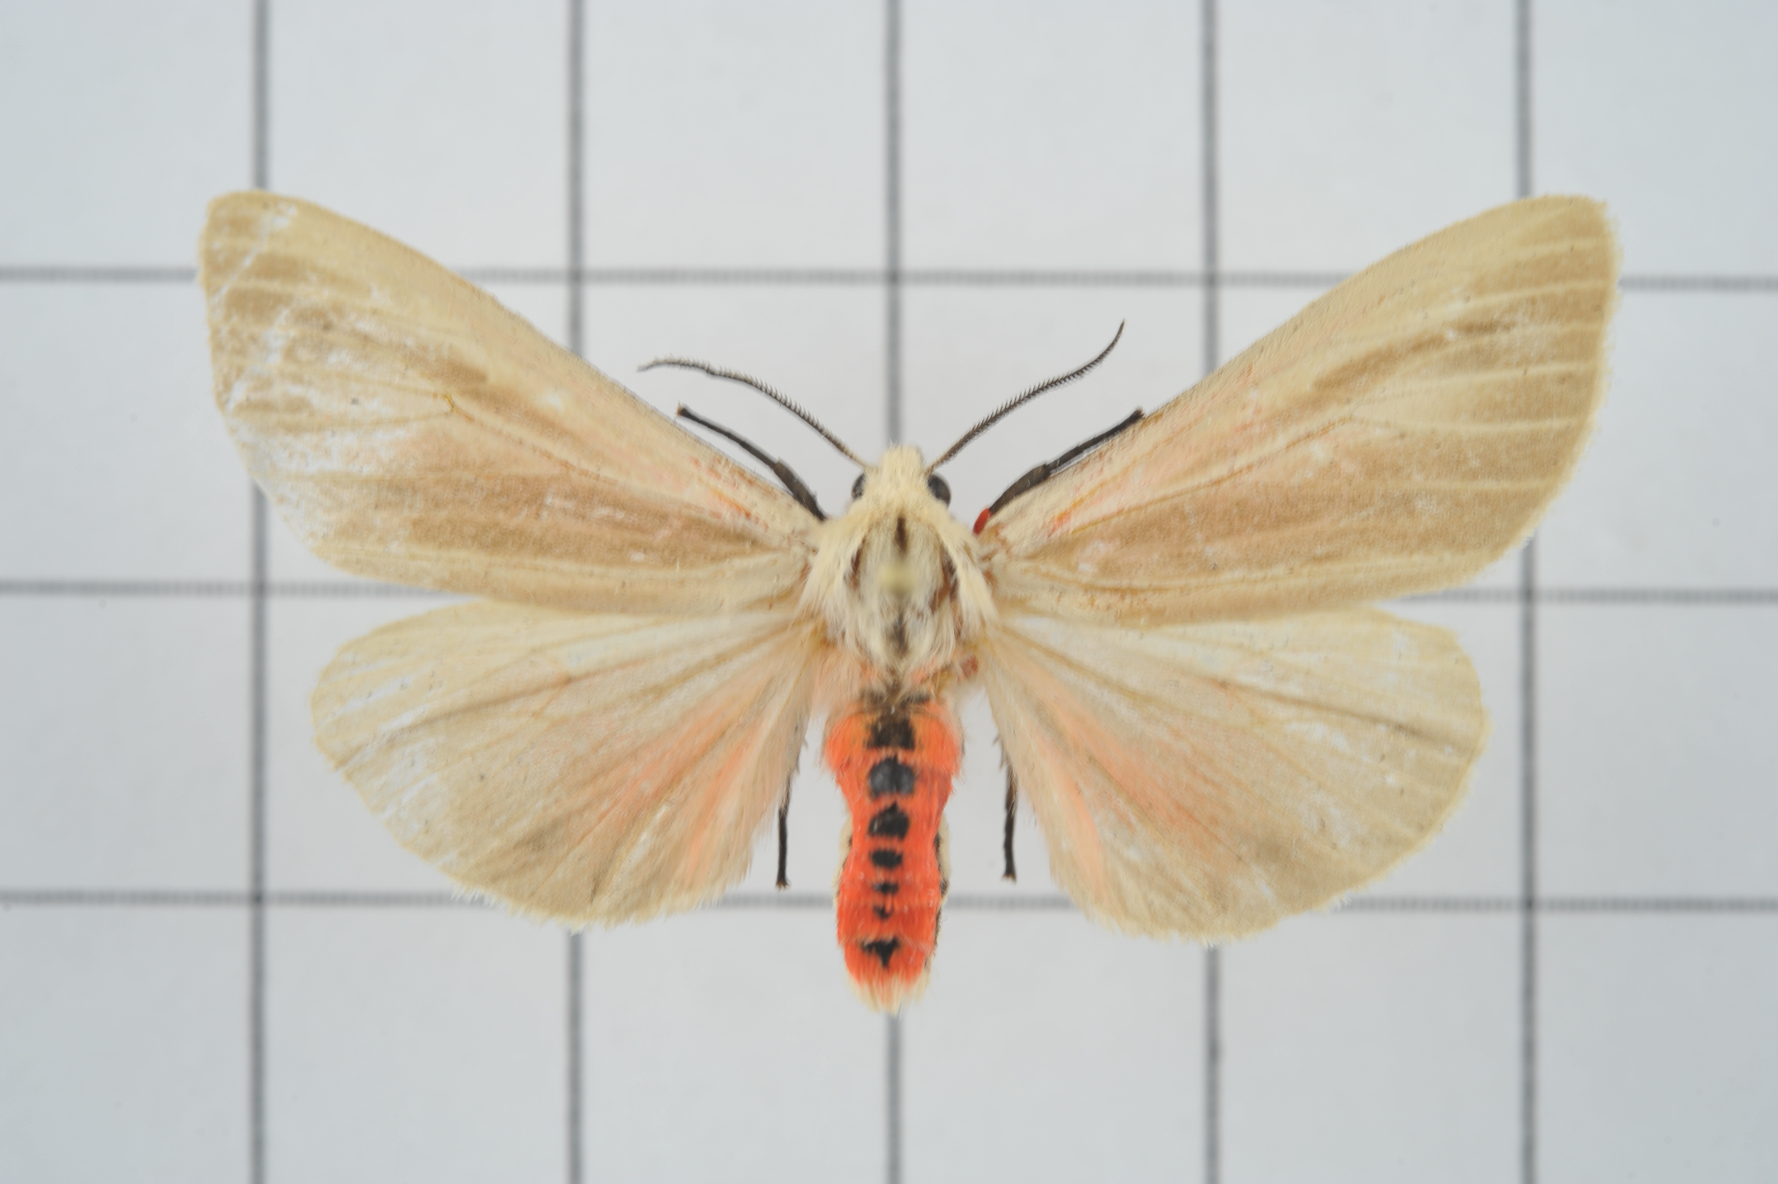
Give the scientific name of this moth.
Spilarctia contaminata
